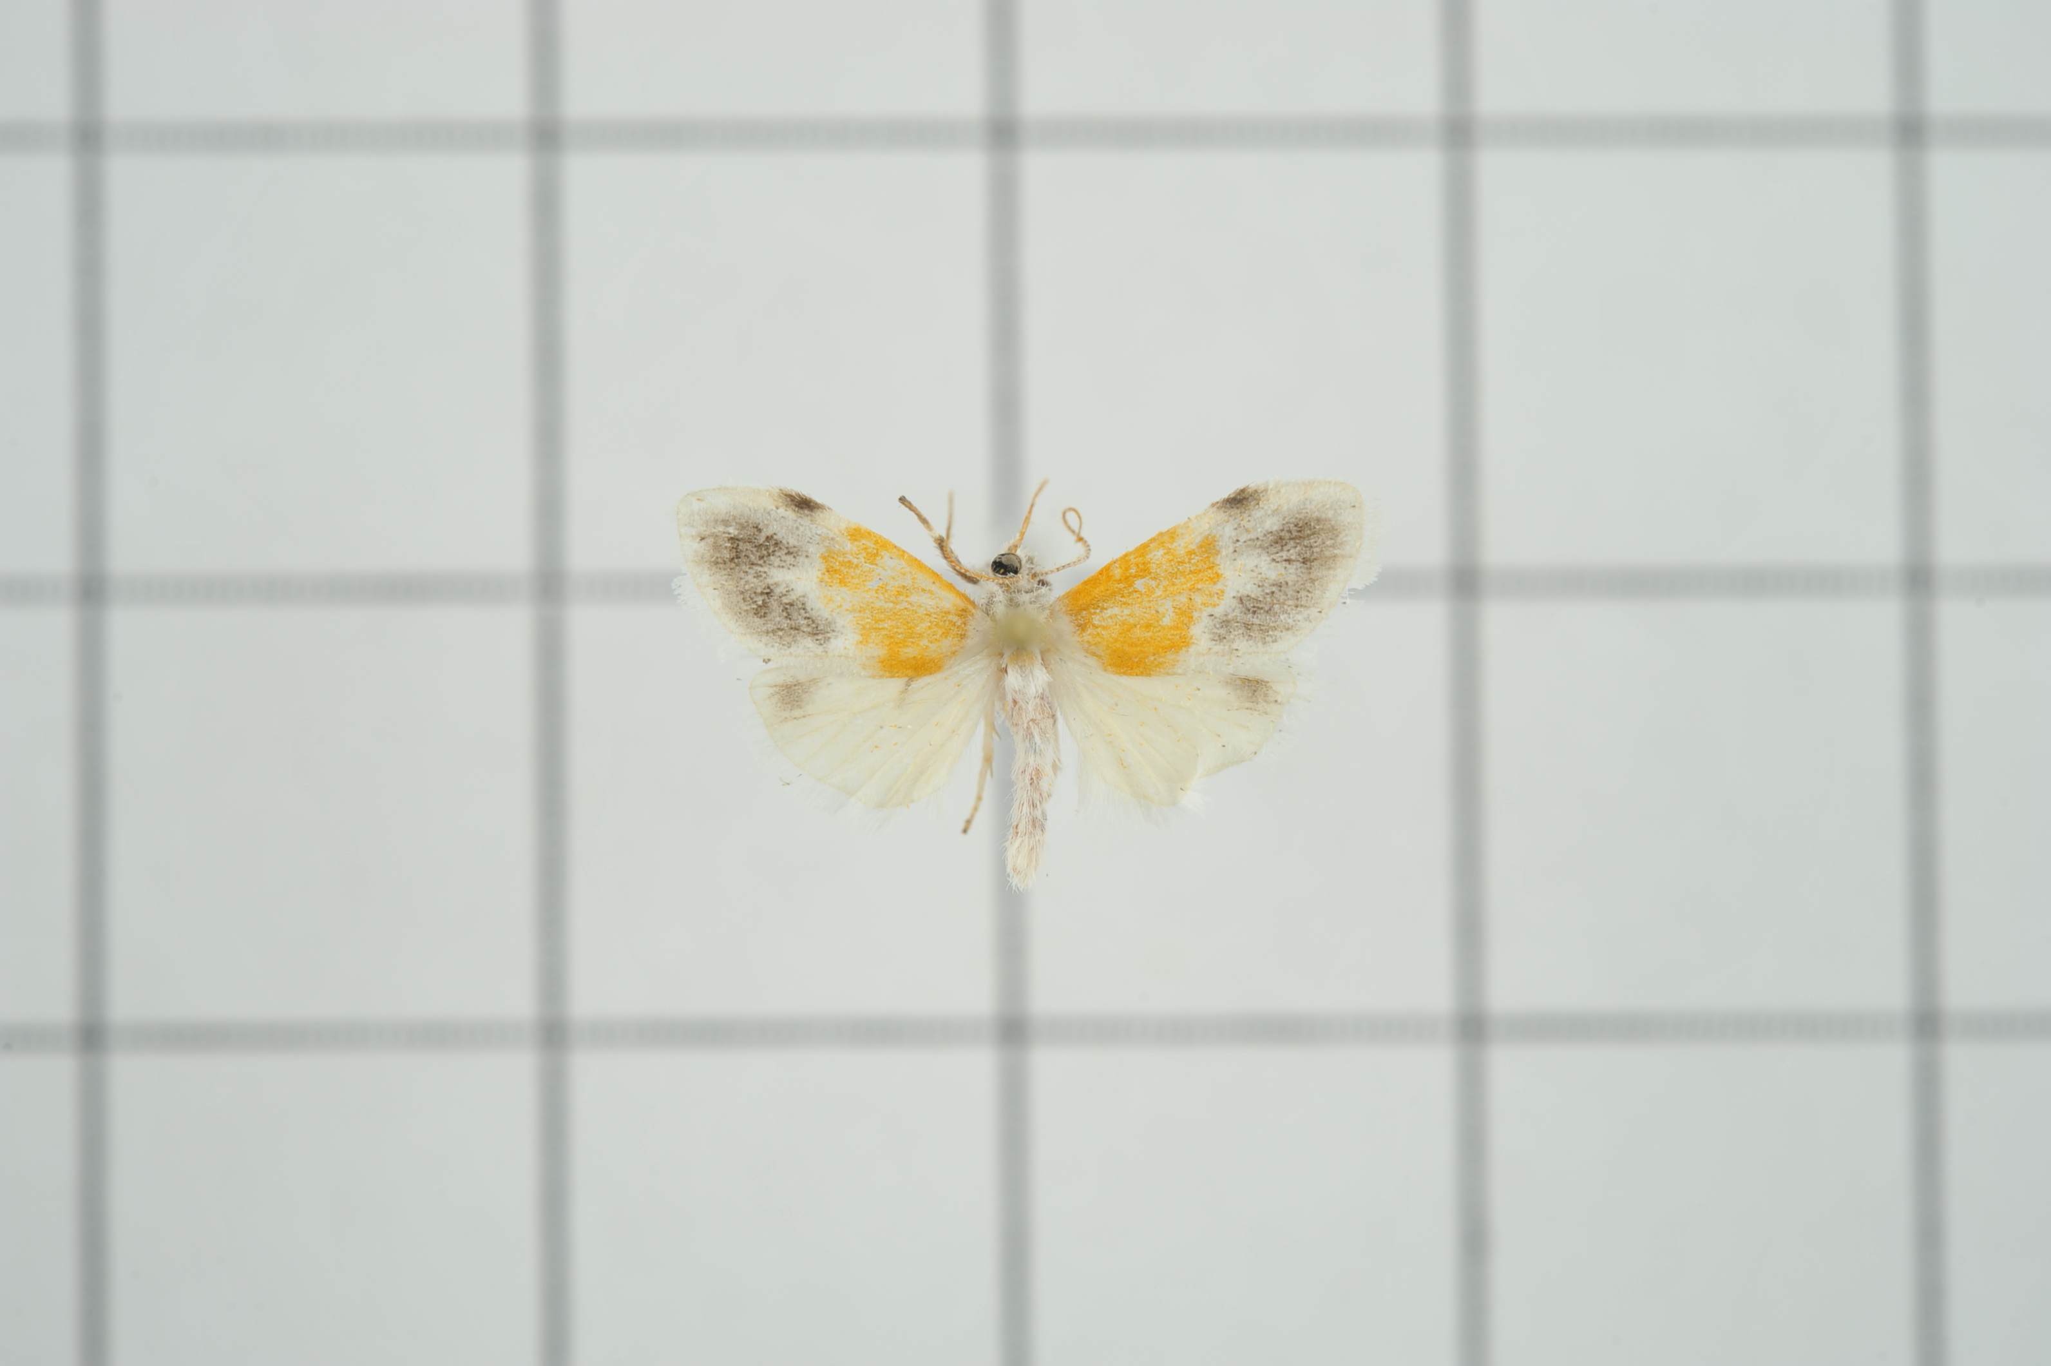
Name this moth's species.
Nanarsine semilutea
